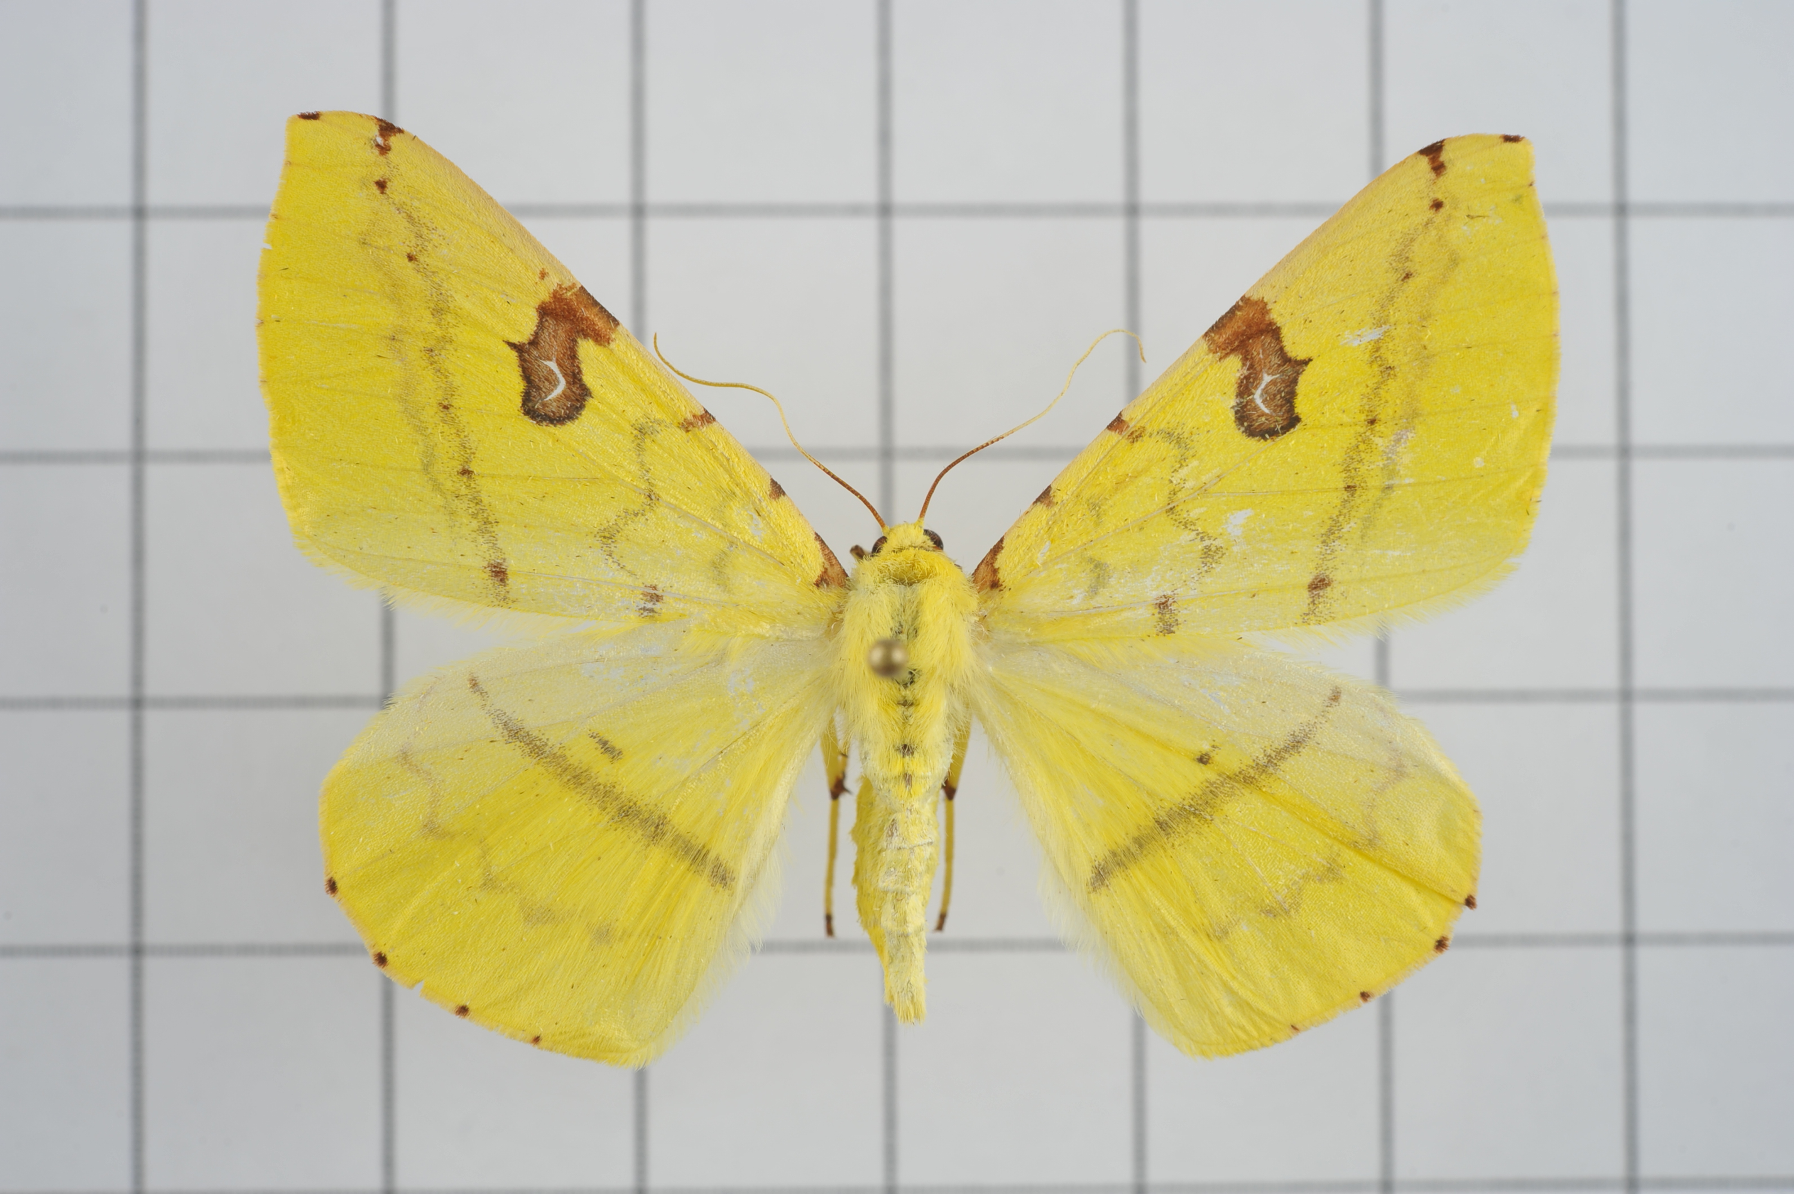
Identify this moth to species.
Opisthograptis punctilineata
